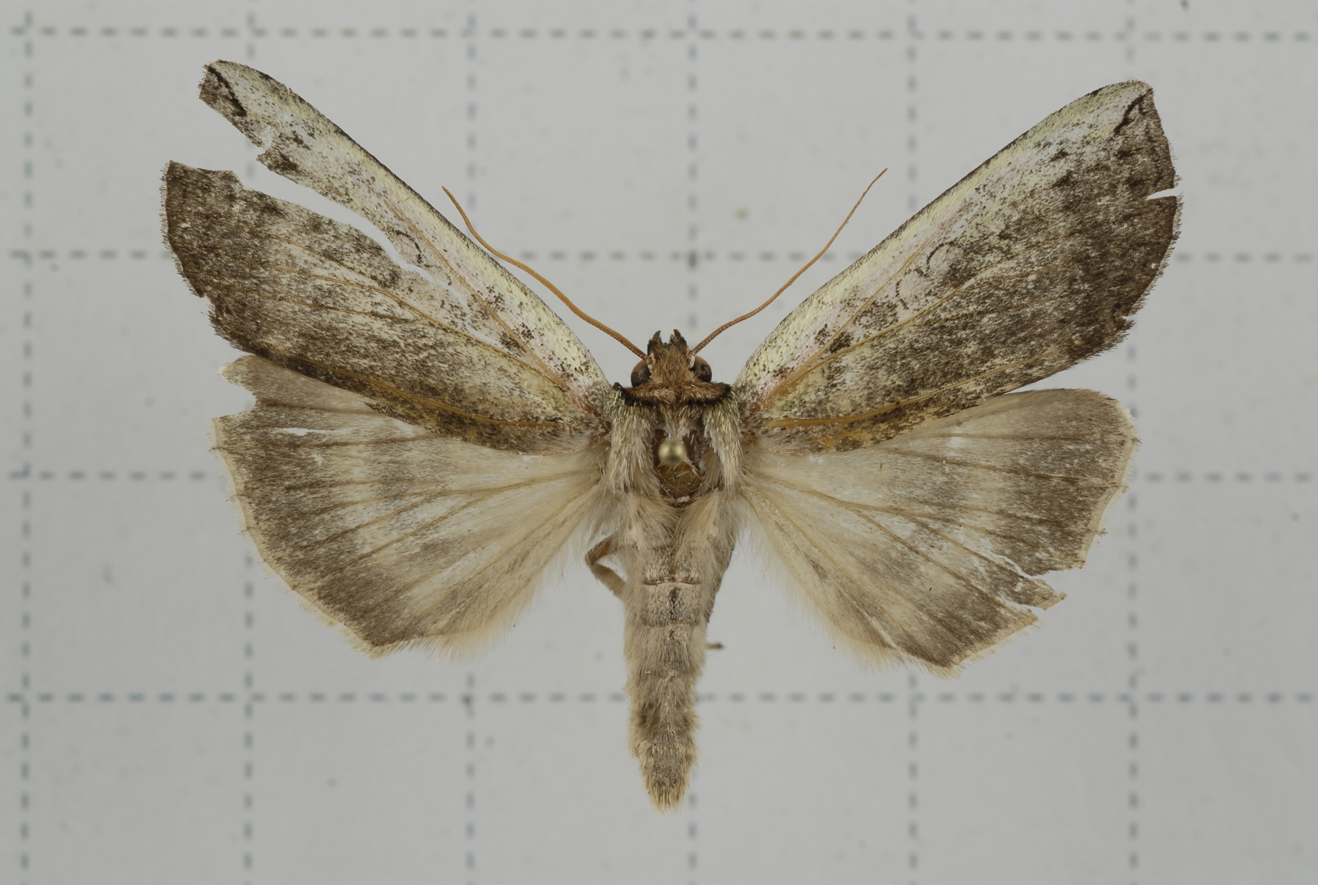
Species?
Tethea oberthueri taiwana
